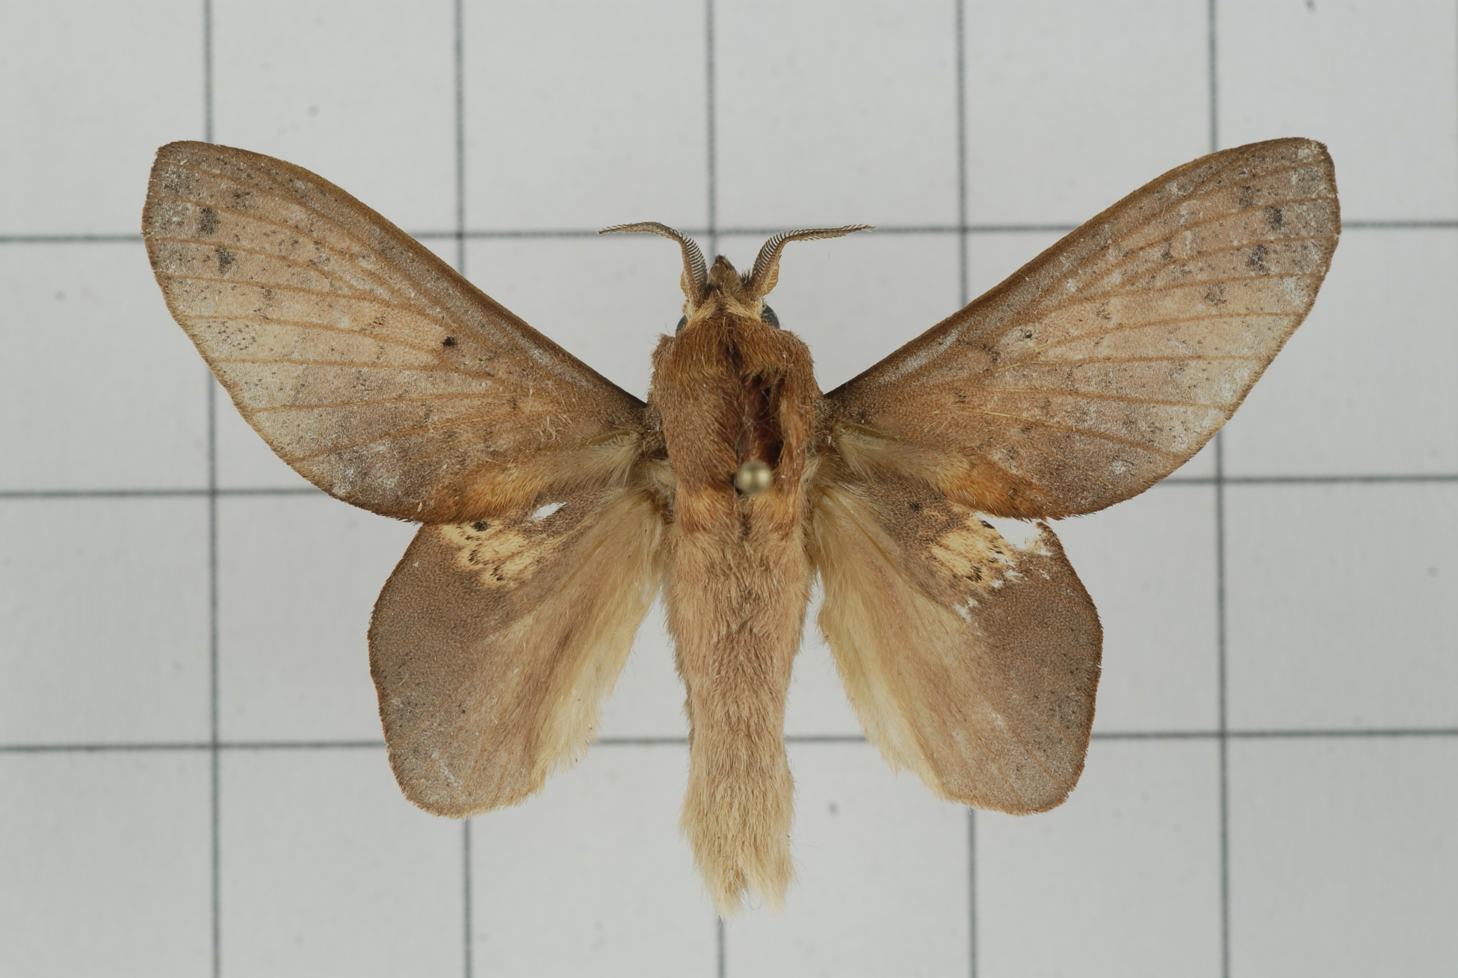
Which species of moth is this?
Gastropacha pardale formosana
